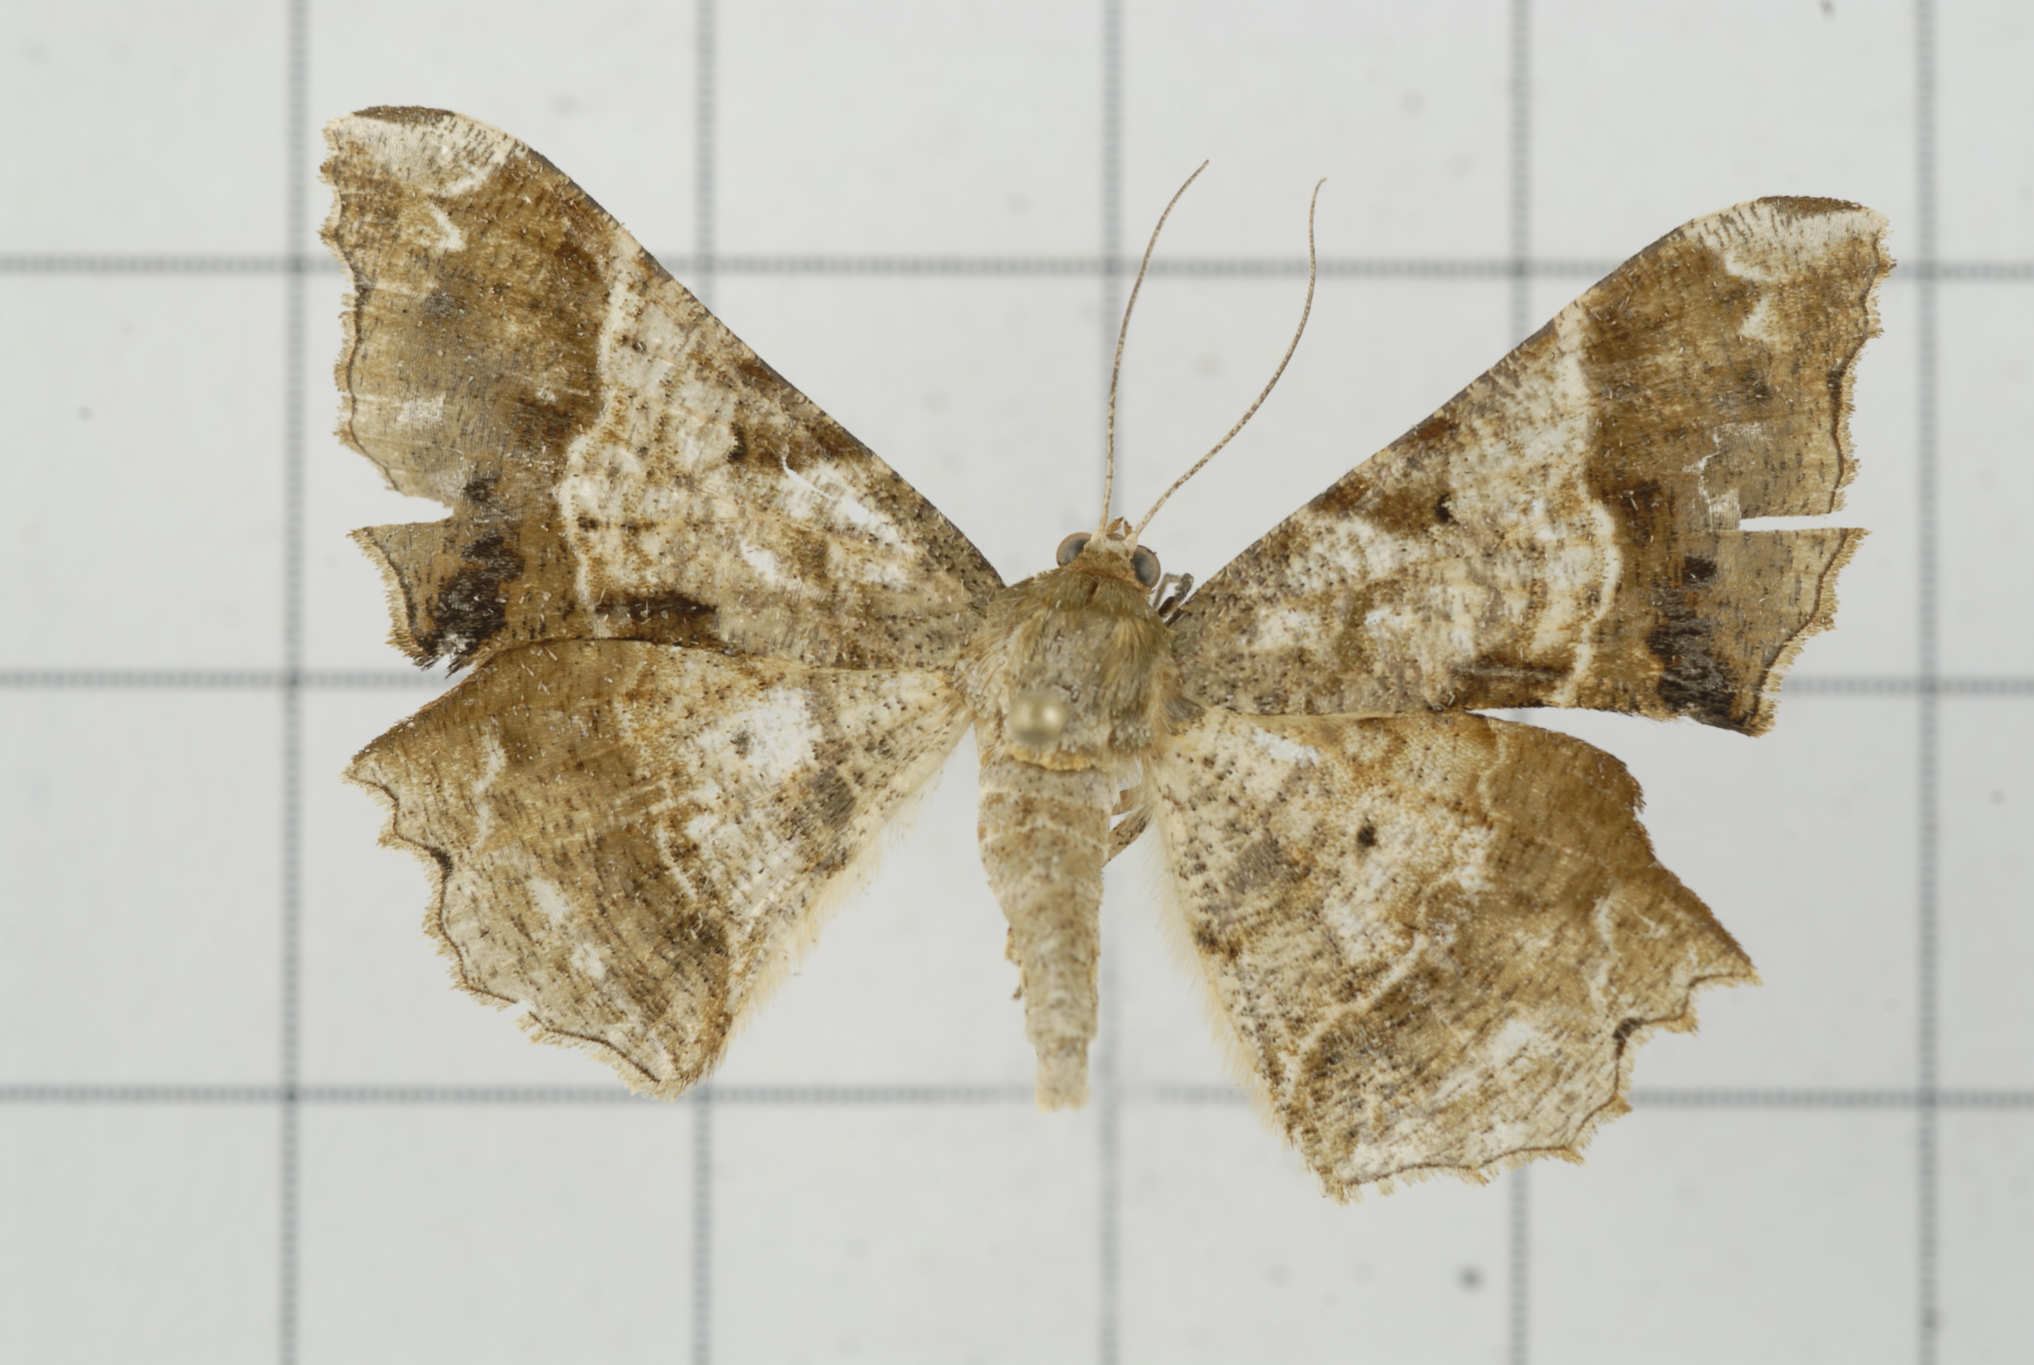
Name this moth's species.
Krananda oliveomarginata
